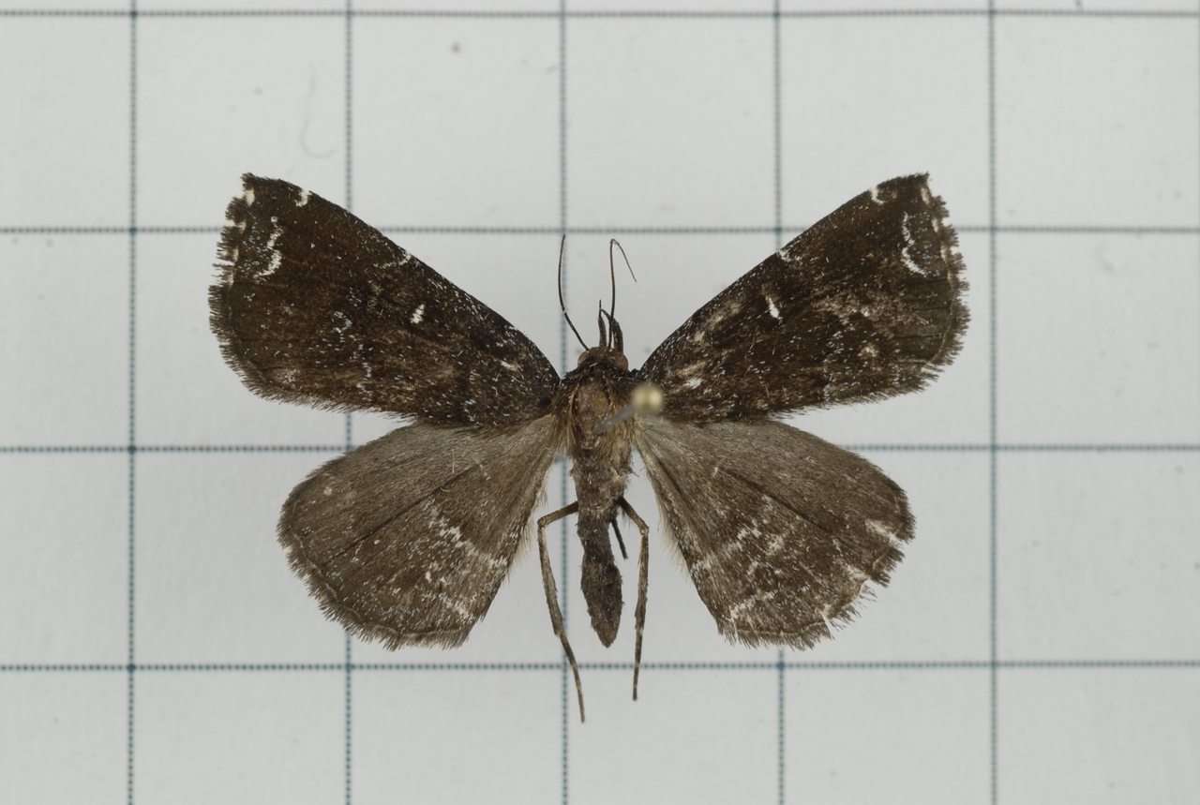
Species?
Adrapsa simplex
